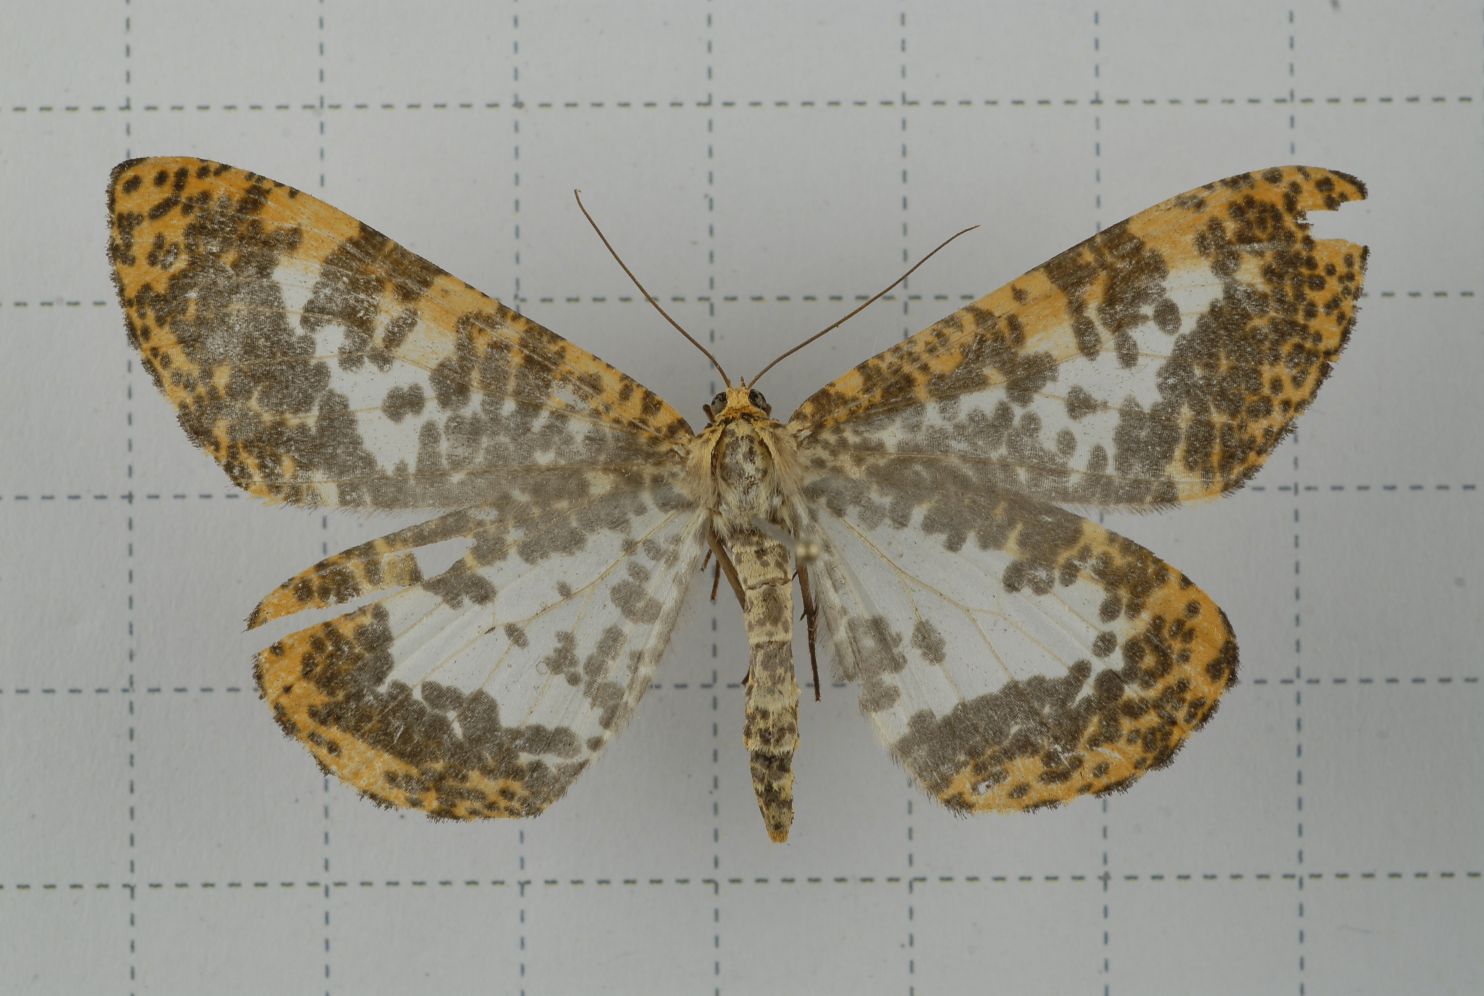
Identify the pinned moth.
Epobeidia lucifera extranigricans
